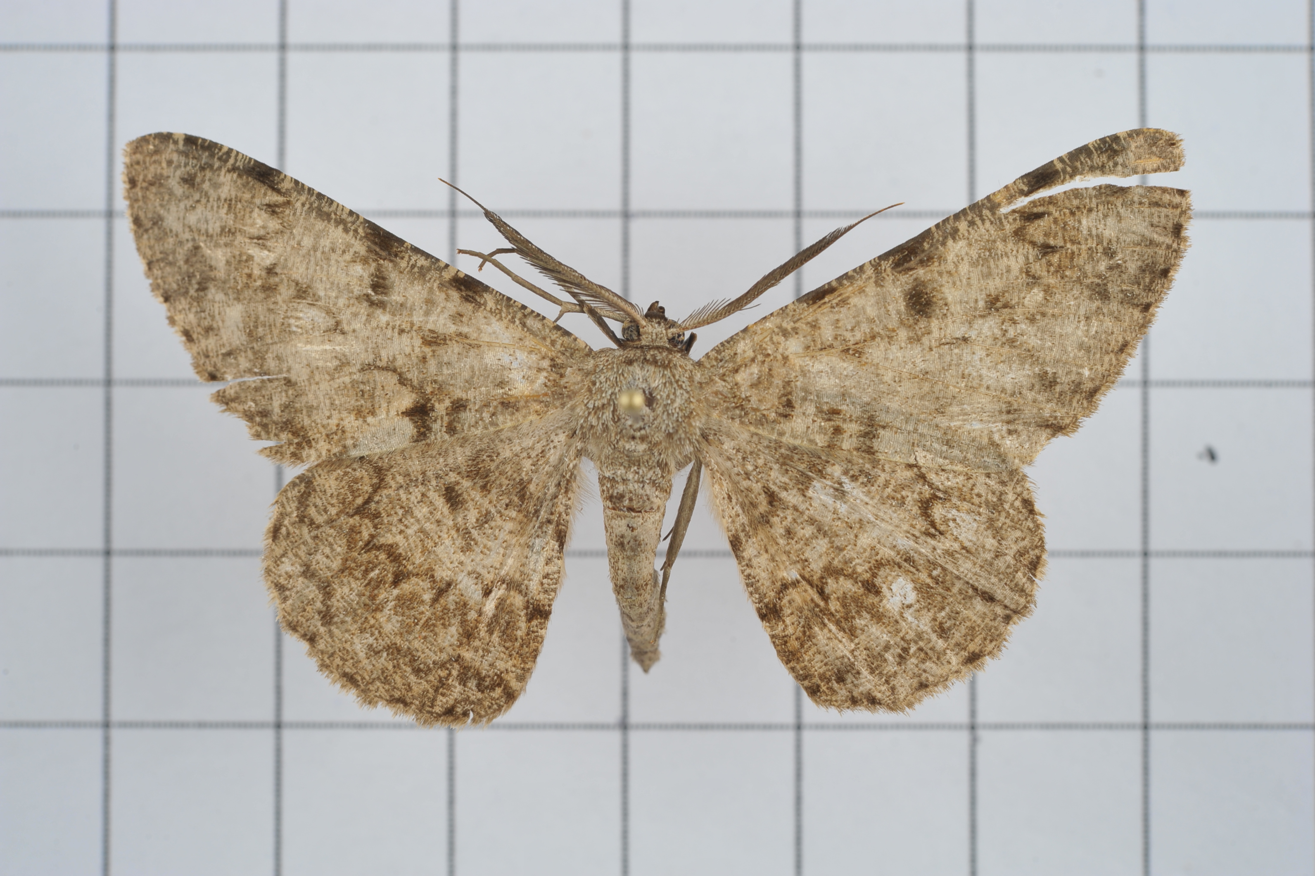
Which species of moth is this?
Hypomecis cineracea
